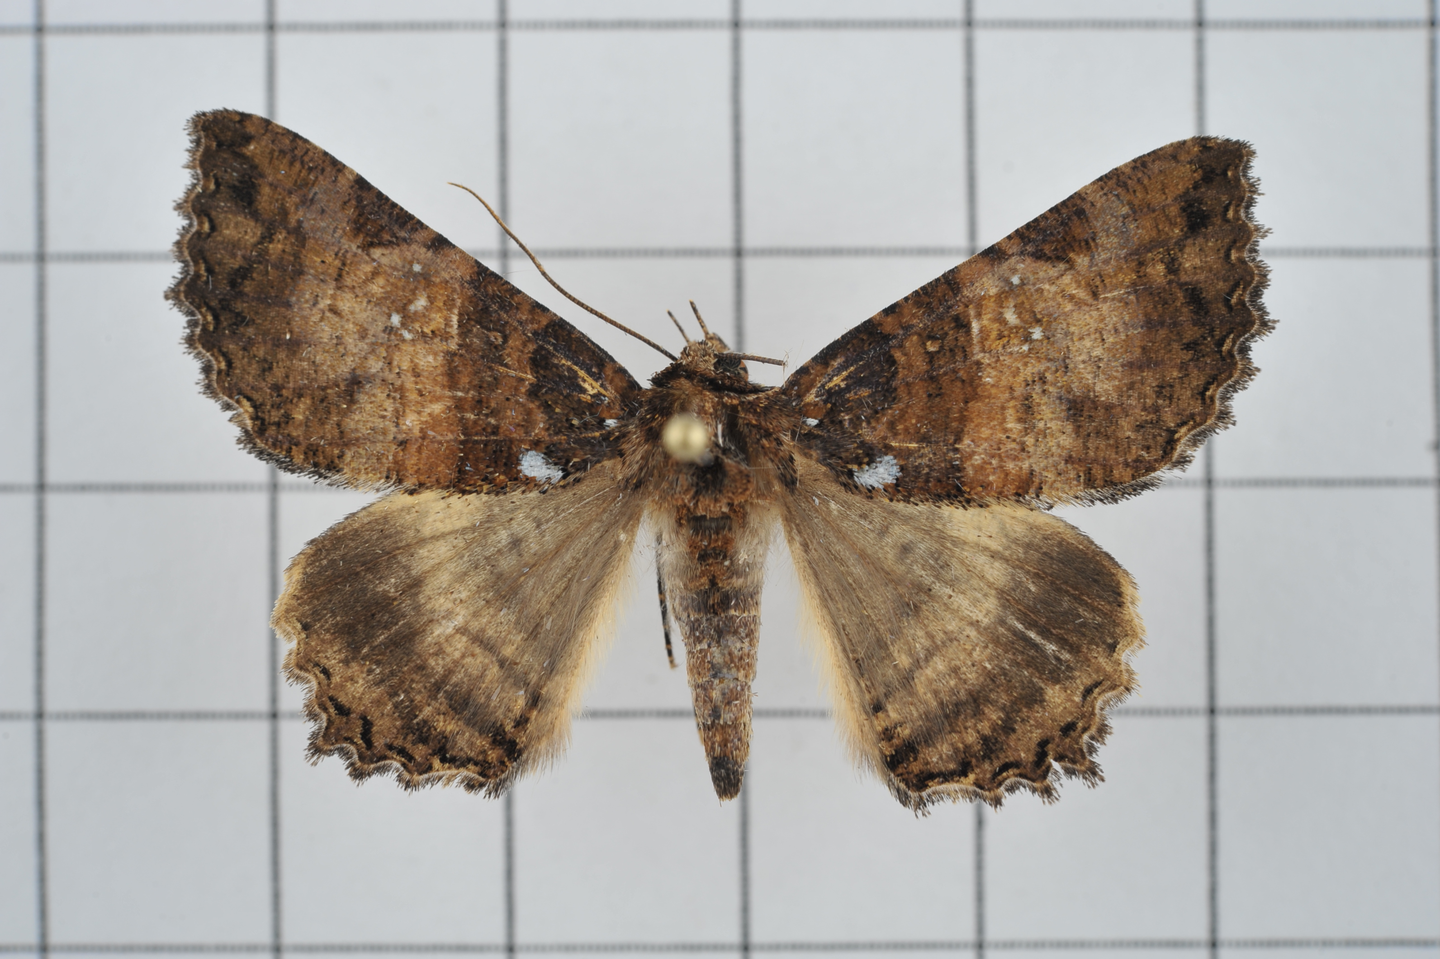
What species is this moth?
Daddala lucilla
